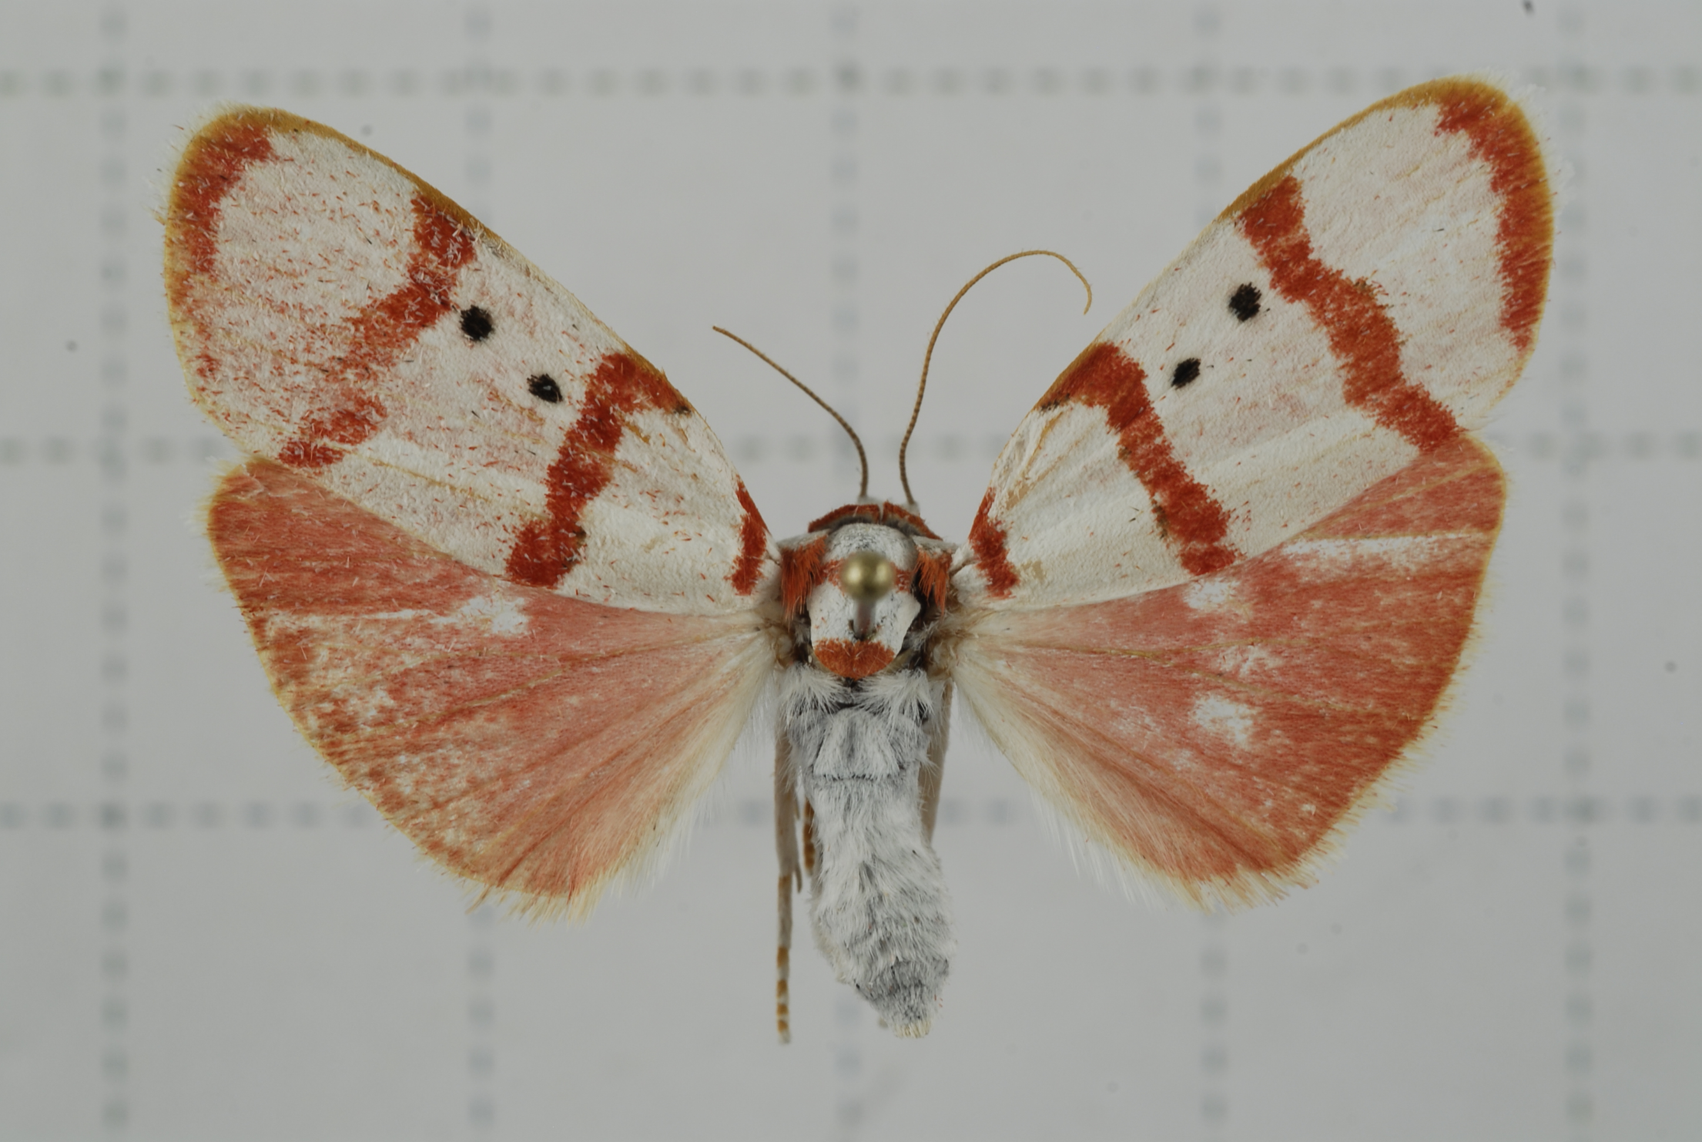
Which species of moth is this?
Cyana quadripartita
